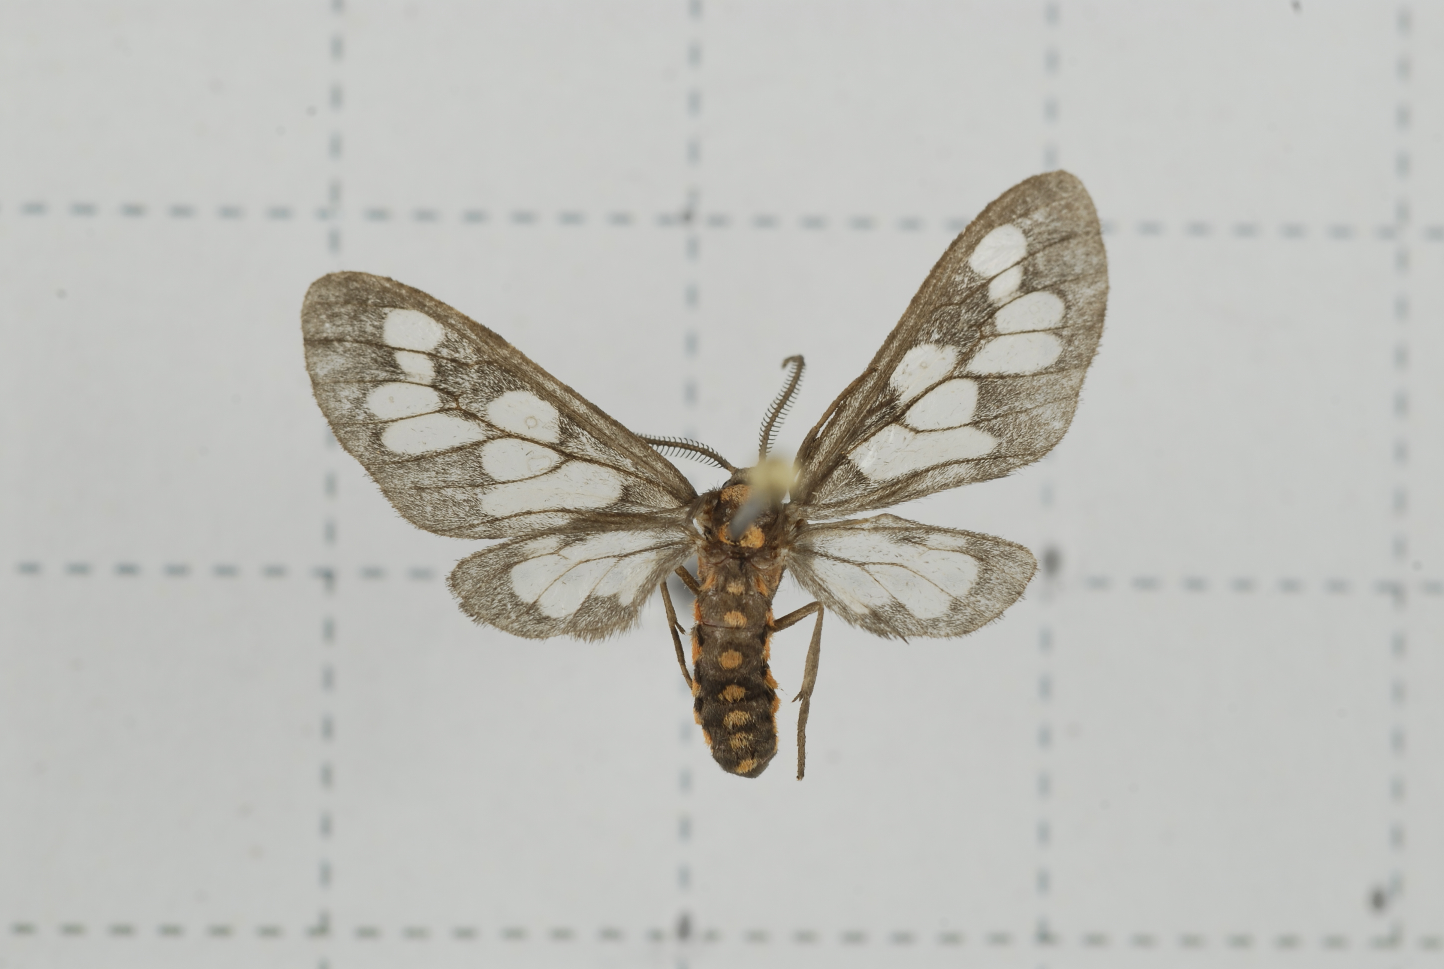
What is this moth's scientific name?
Eressa confinis finitima
